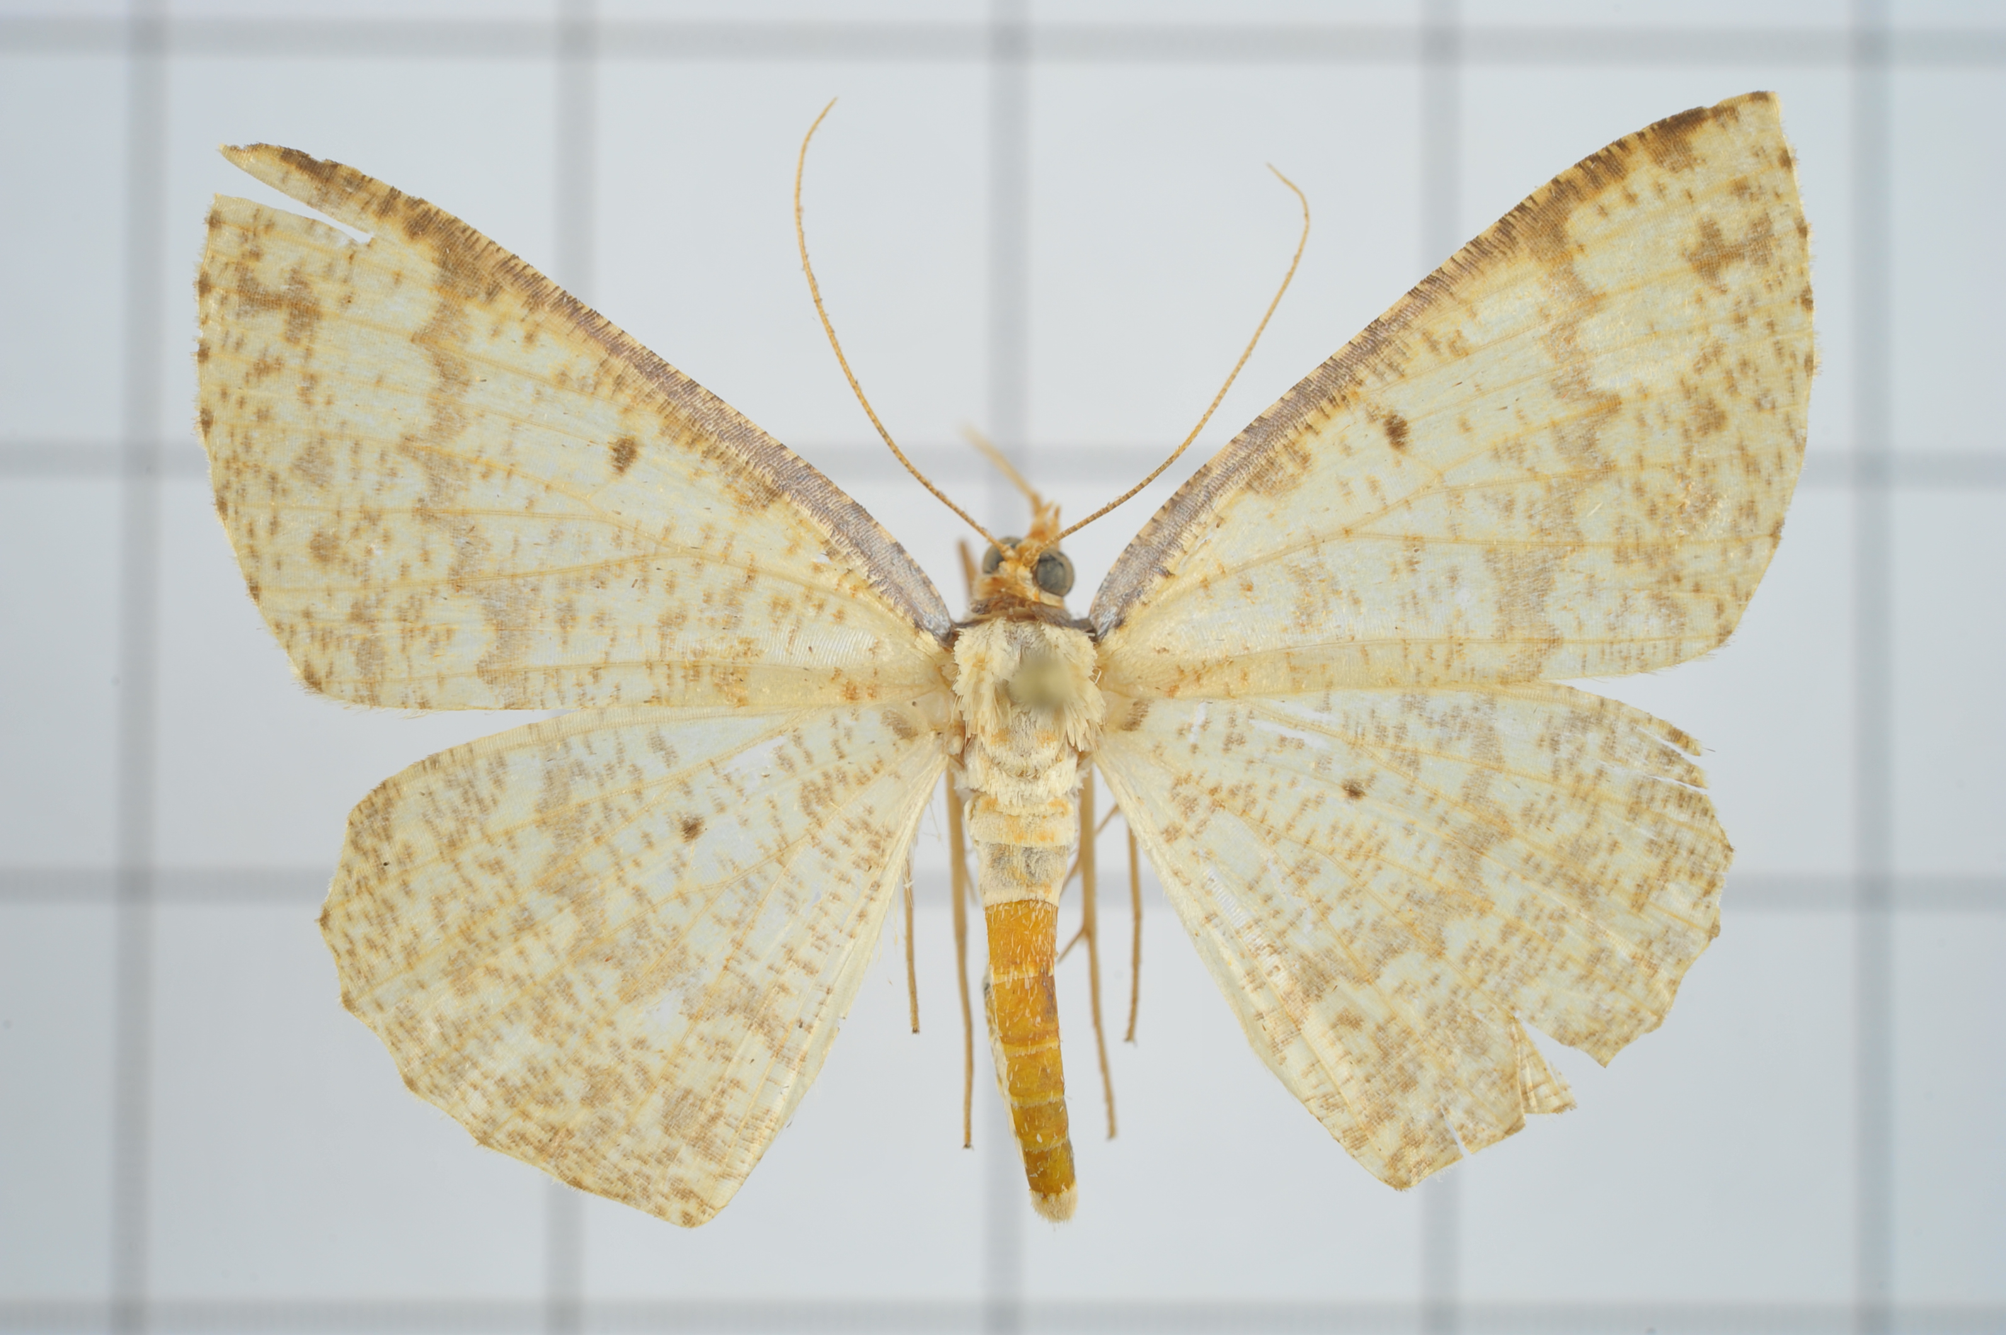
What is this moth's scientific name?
Synegia esther
